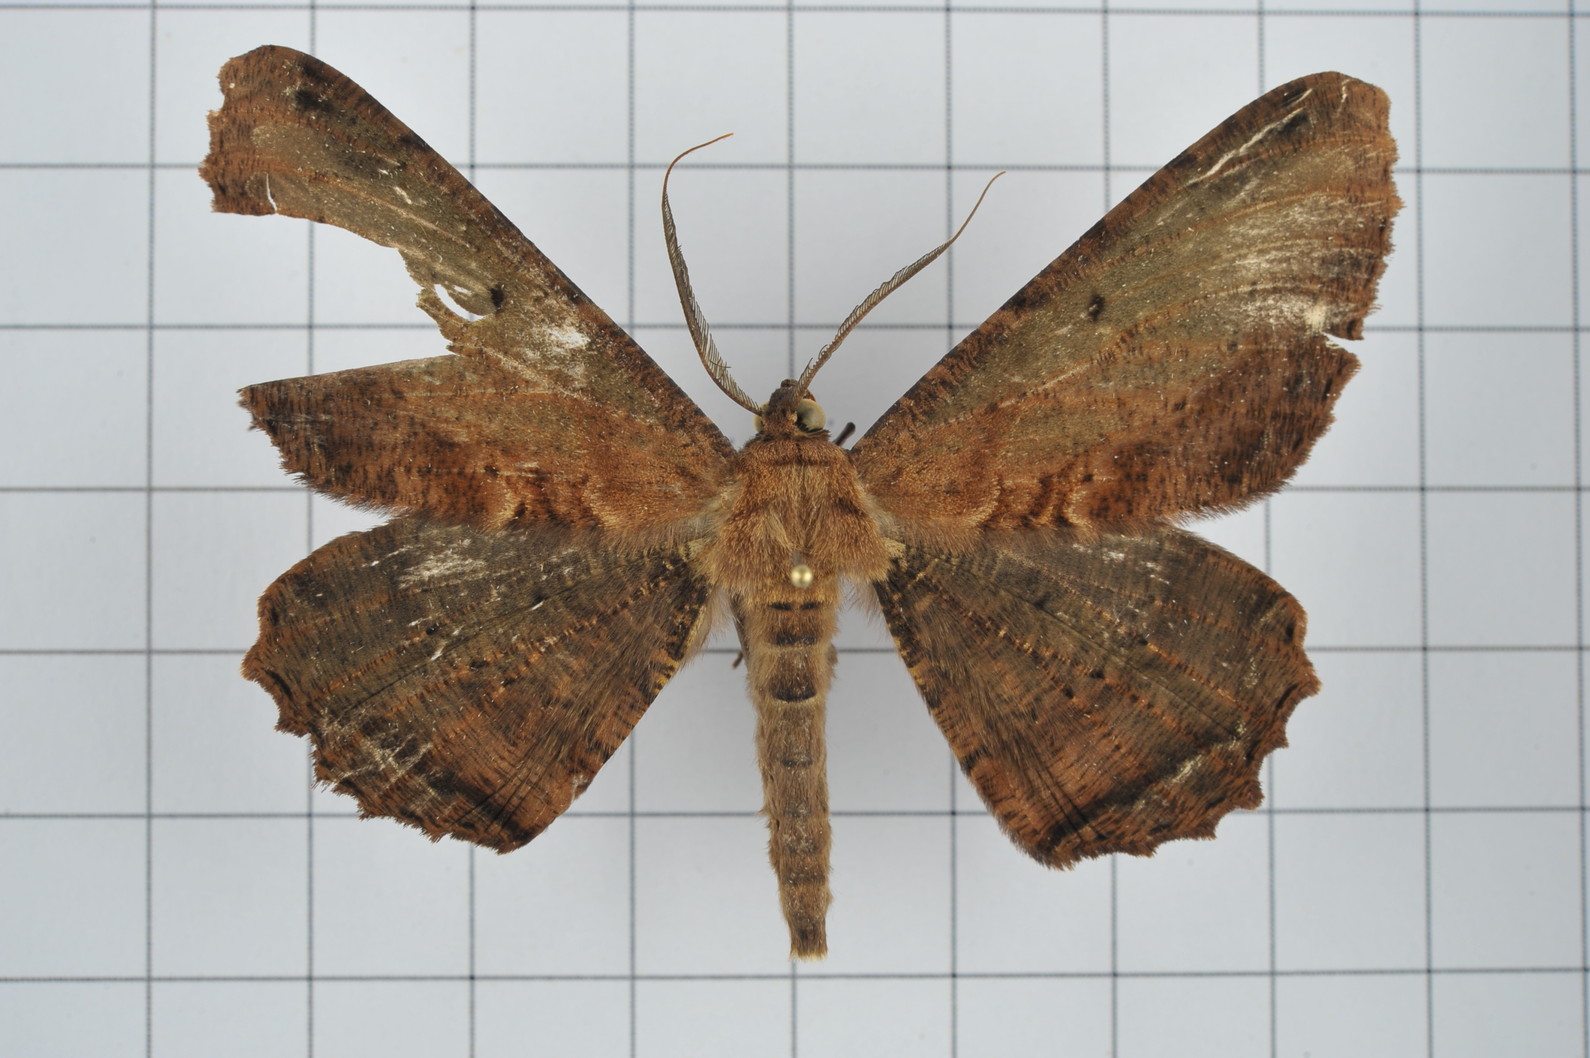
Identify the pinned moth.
Chorodna creataria
